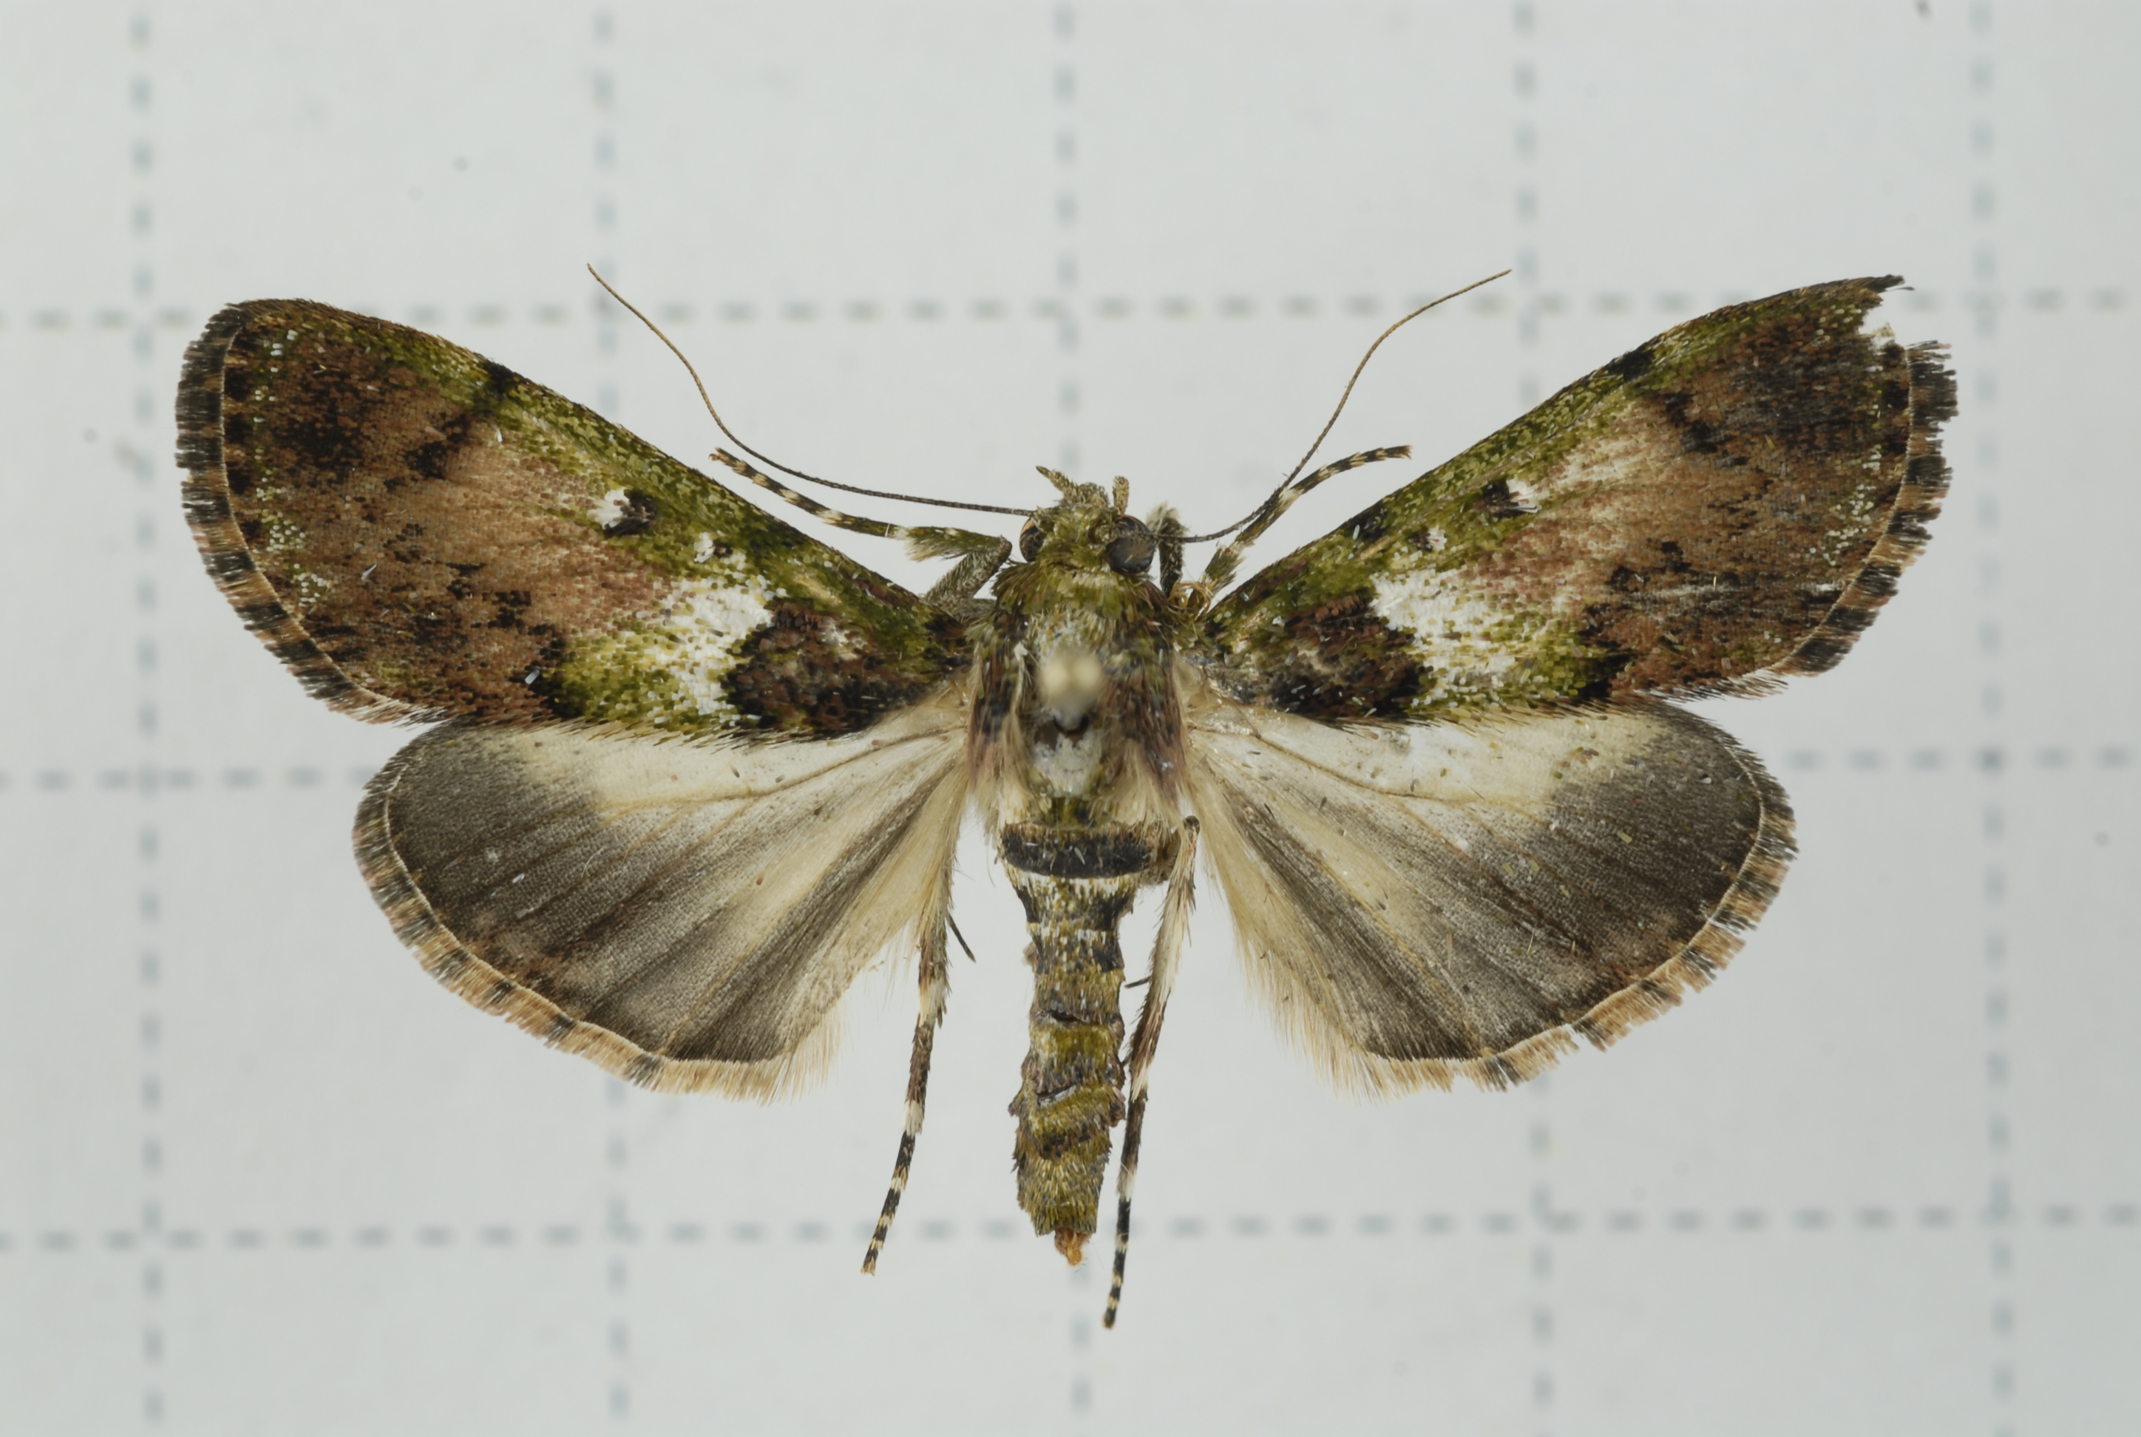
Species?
Teliphasa nubilosa
